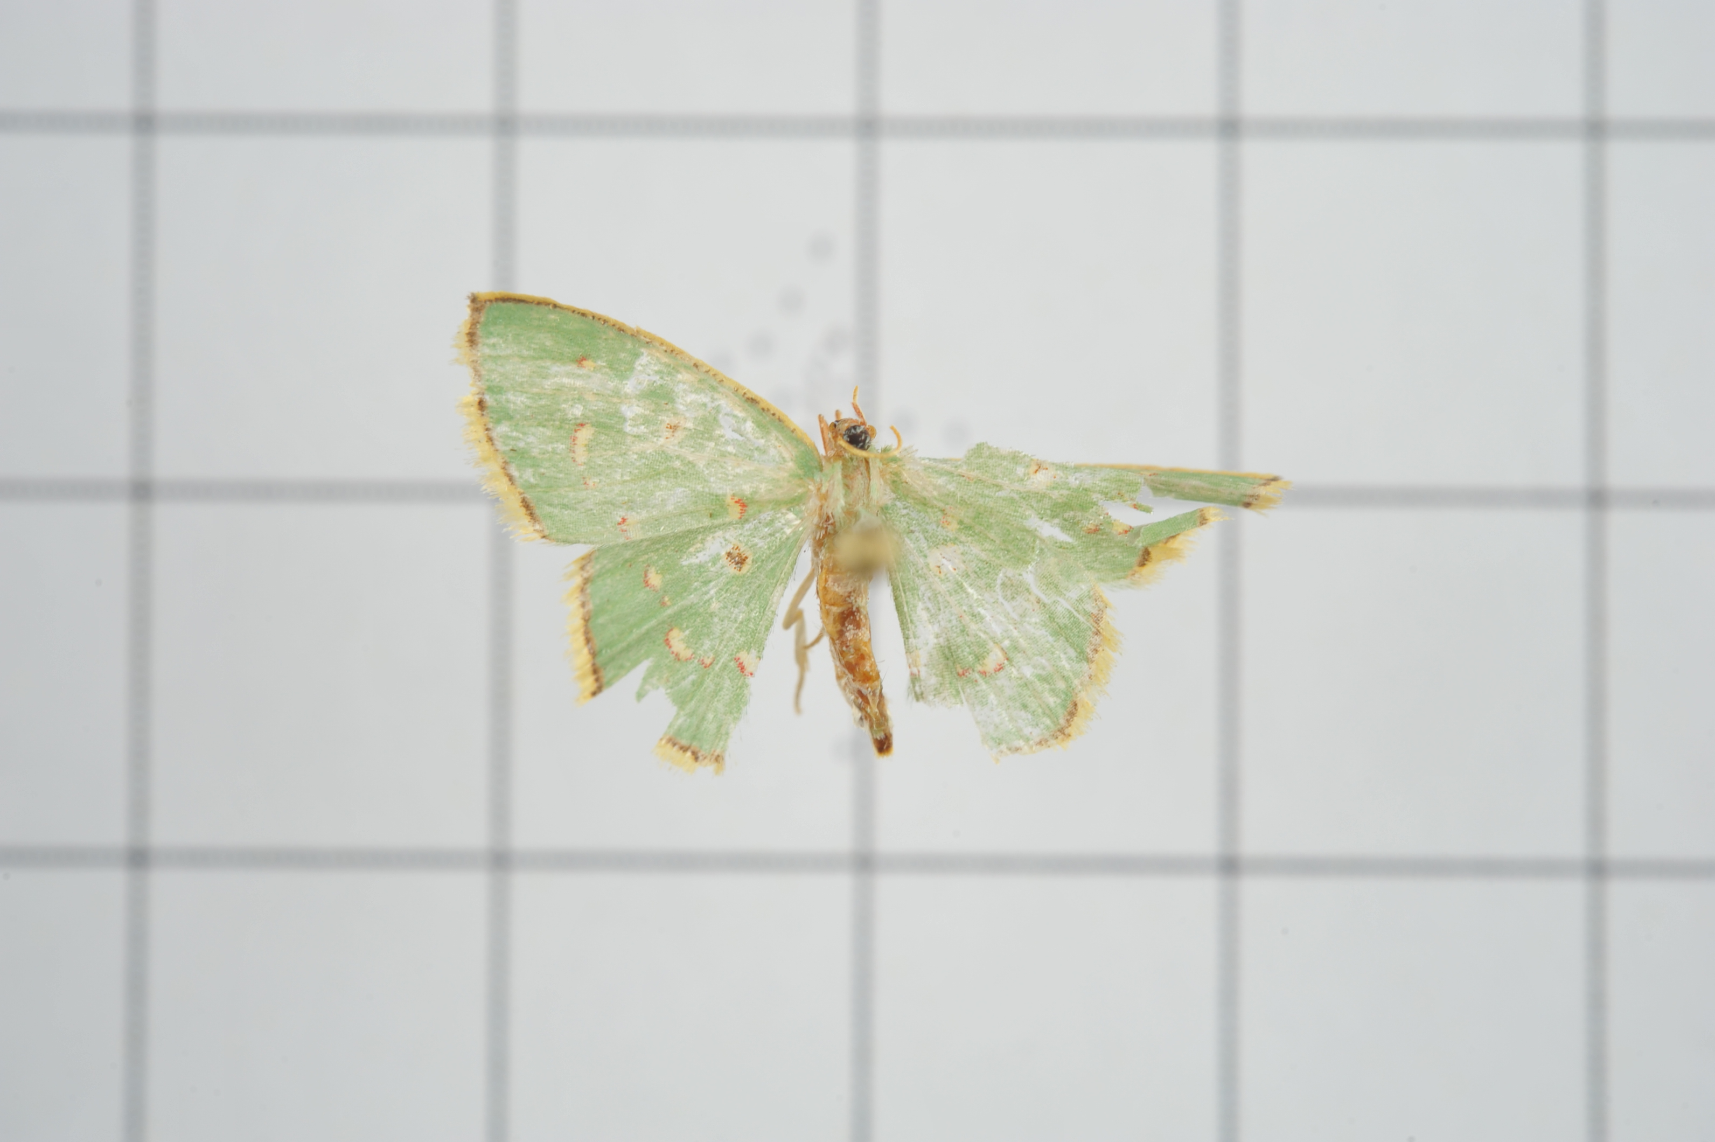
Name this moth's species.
Comostola subtiliaria
